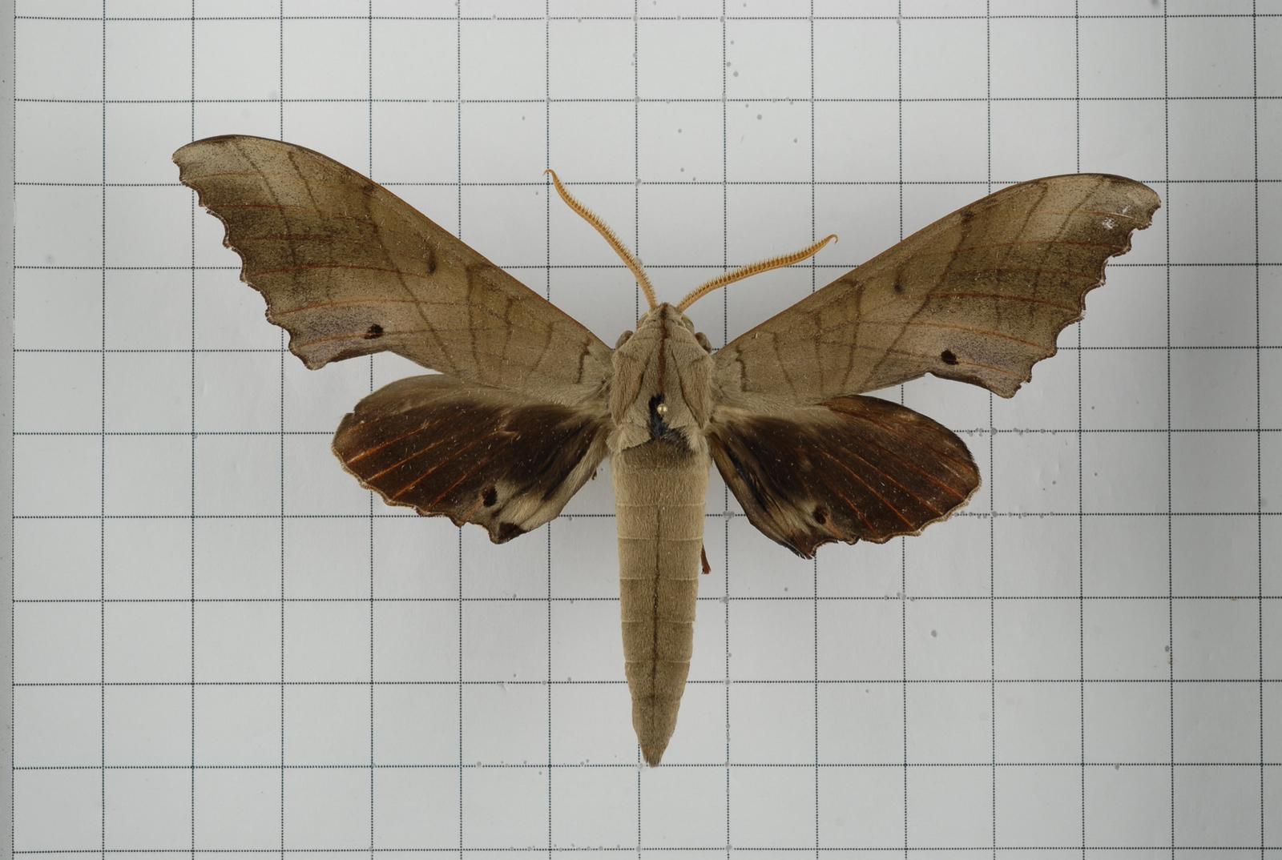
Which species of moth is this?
Marumba sperchius sperchius
